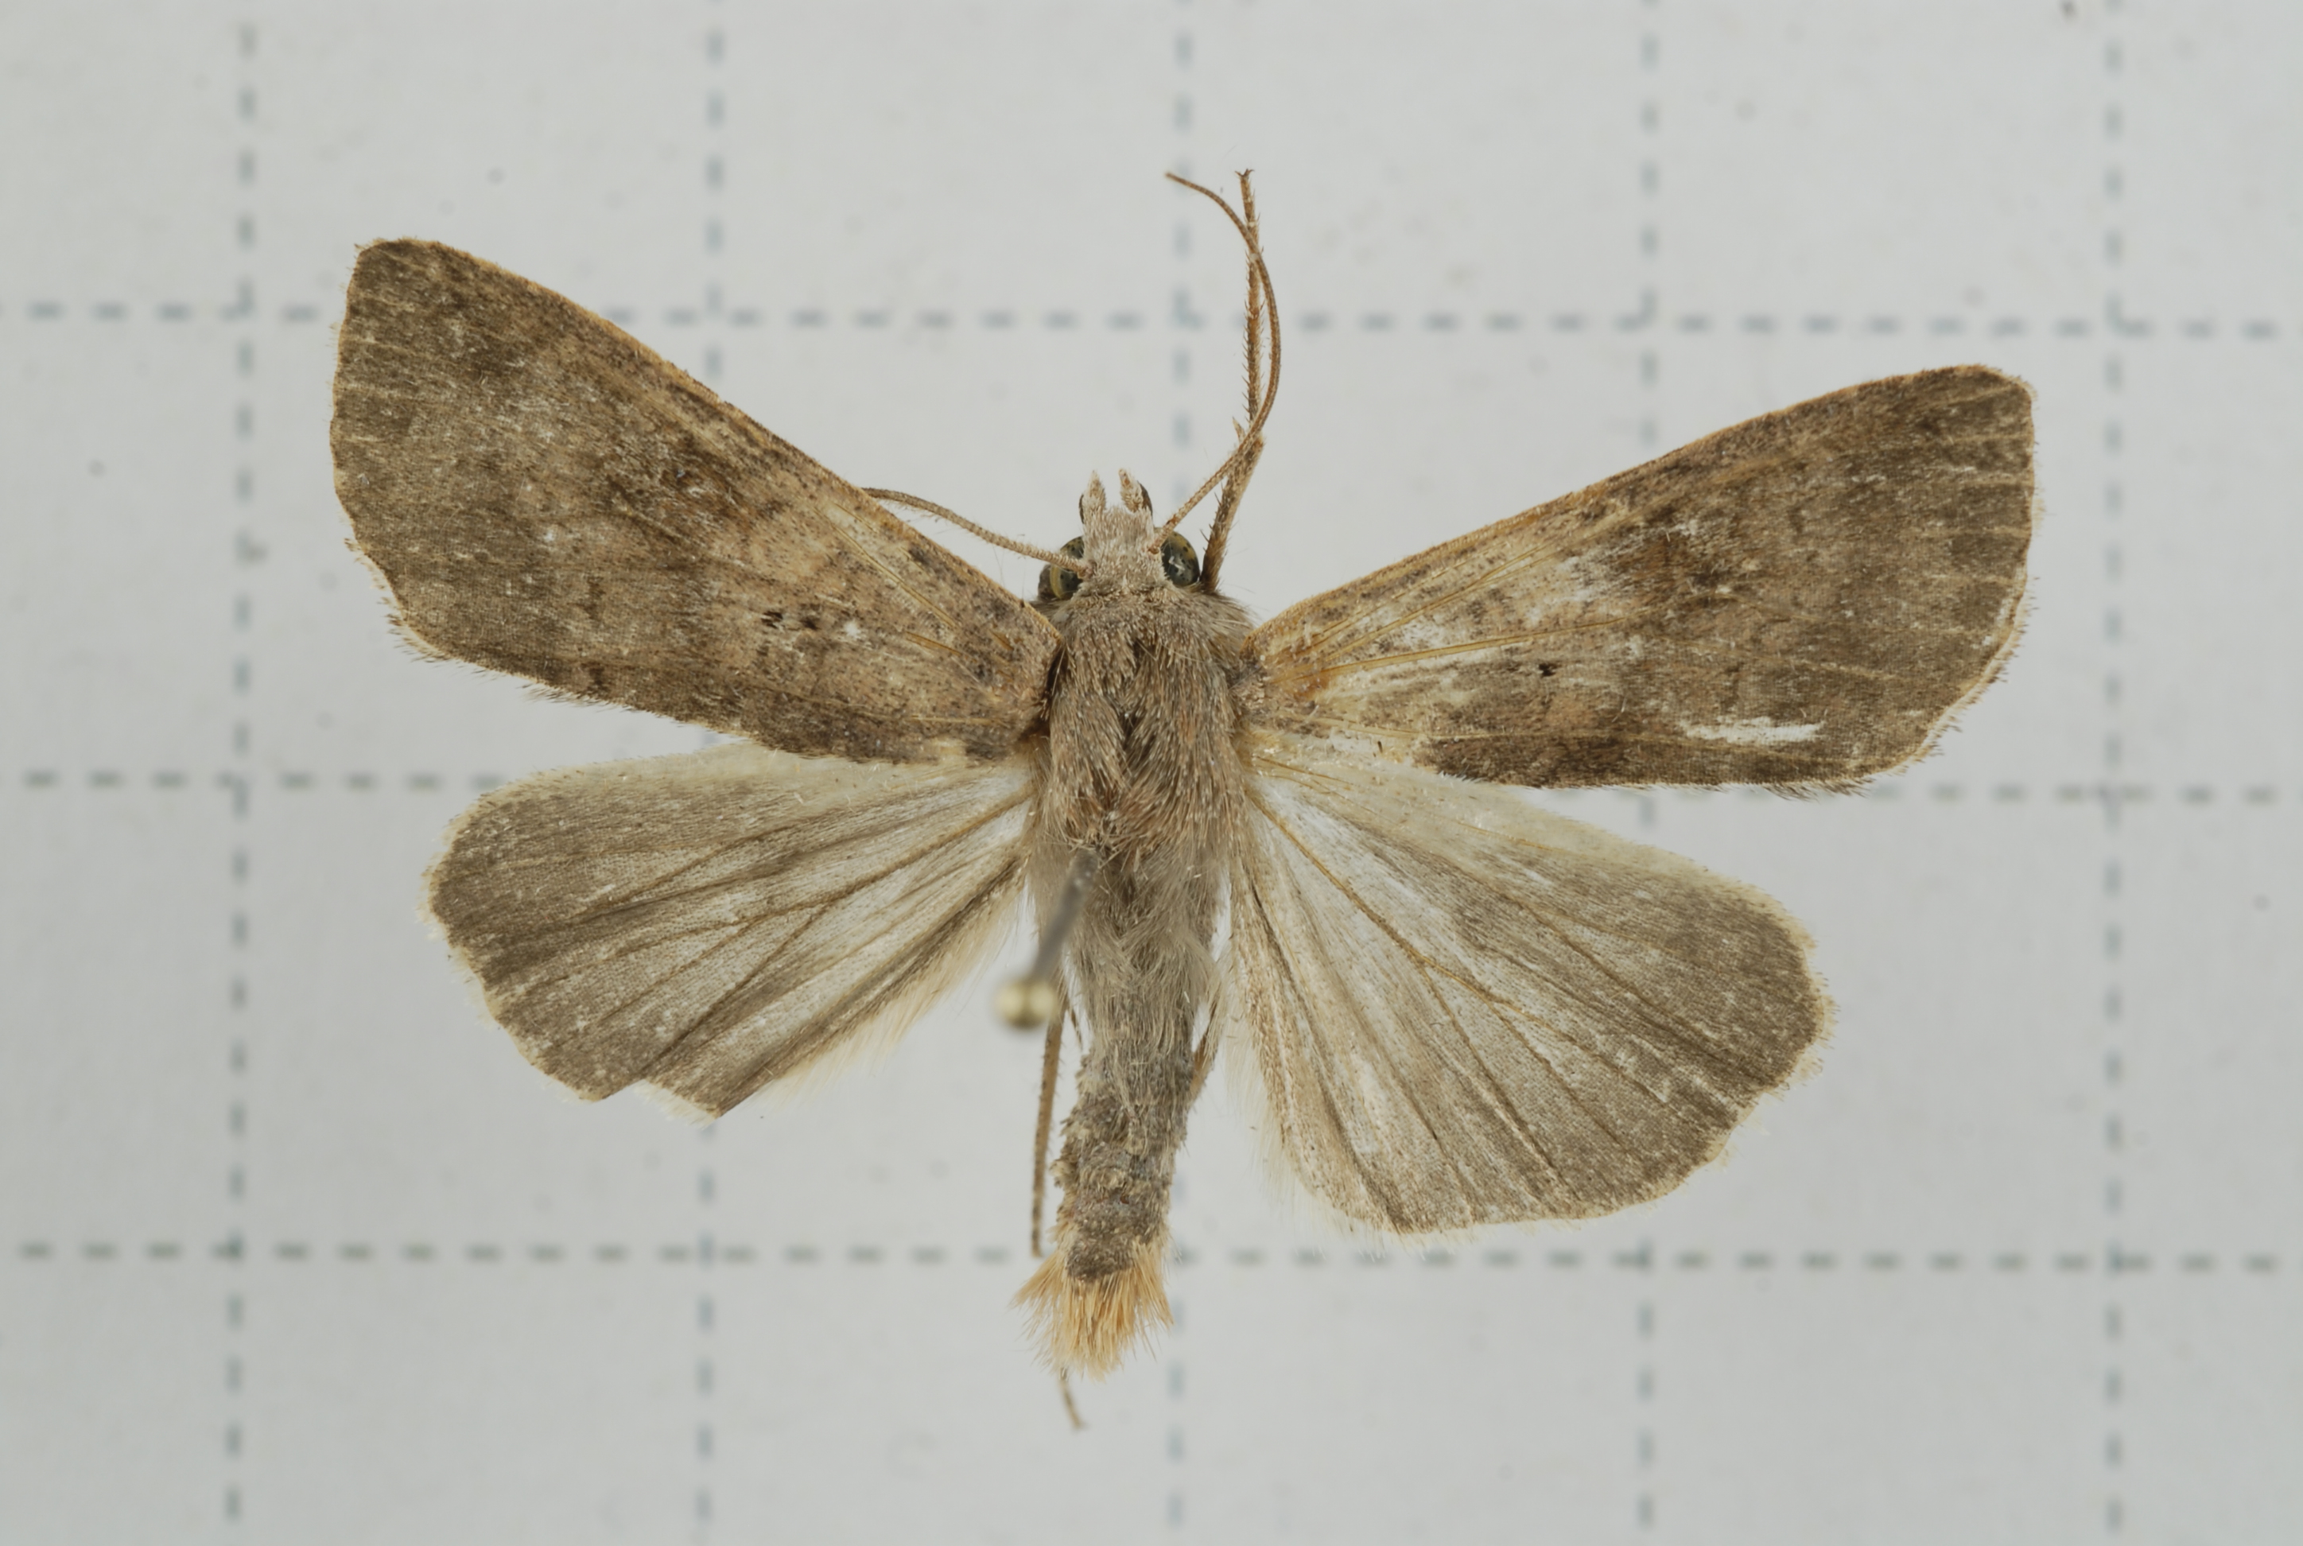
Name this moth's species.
Diarsia canescens
